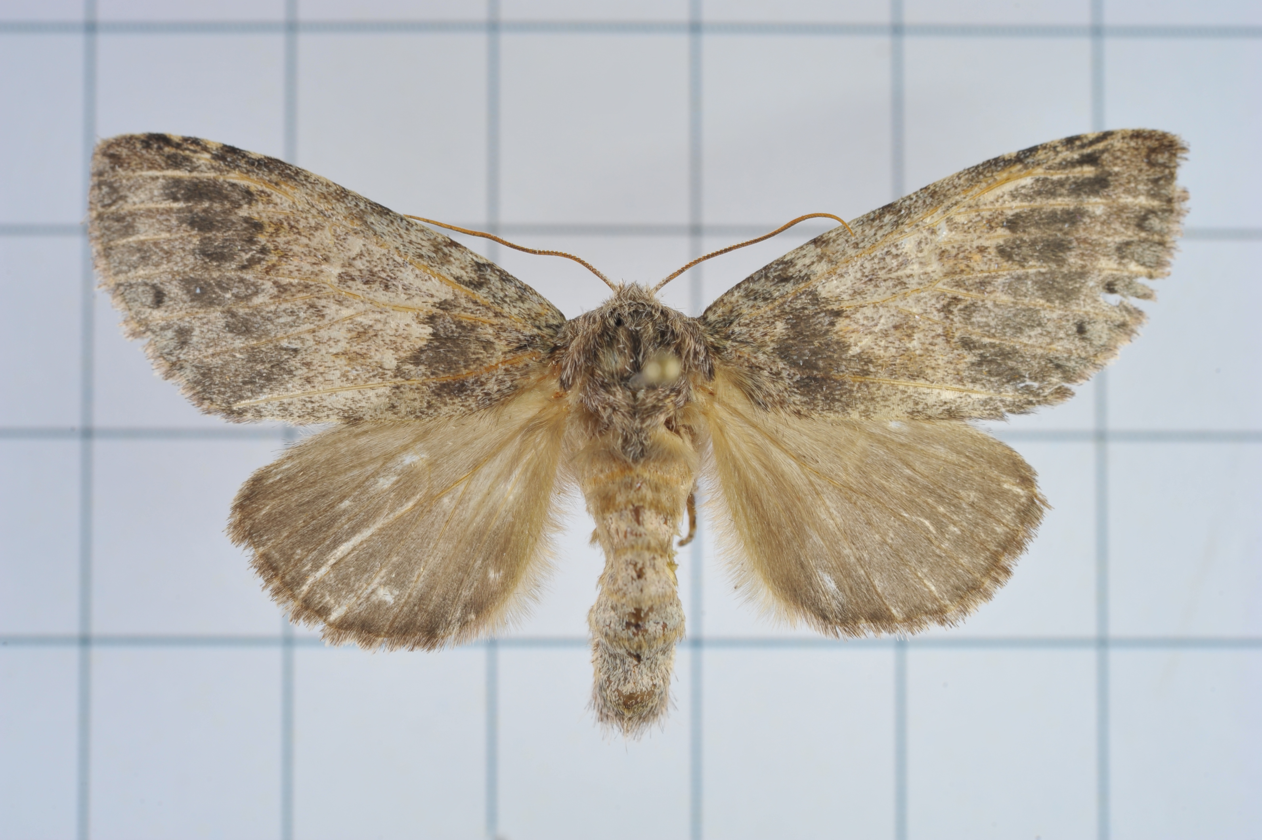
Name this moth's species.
Disparia wilemani
